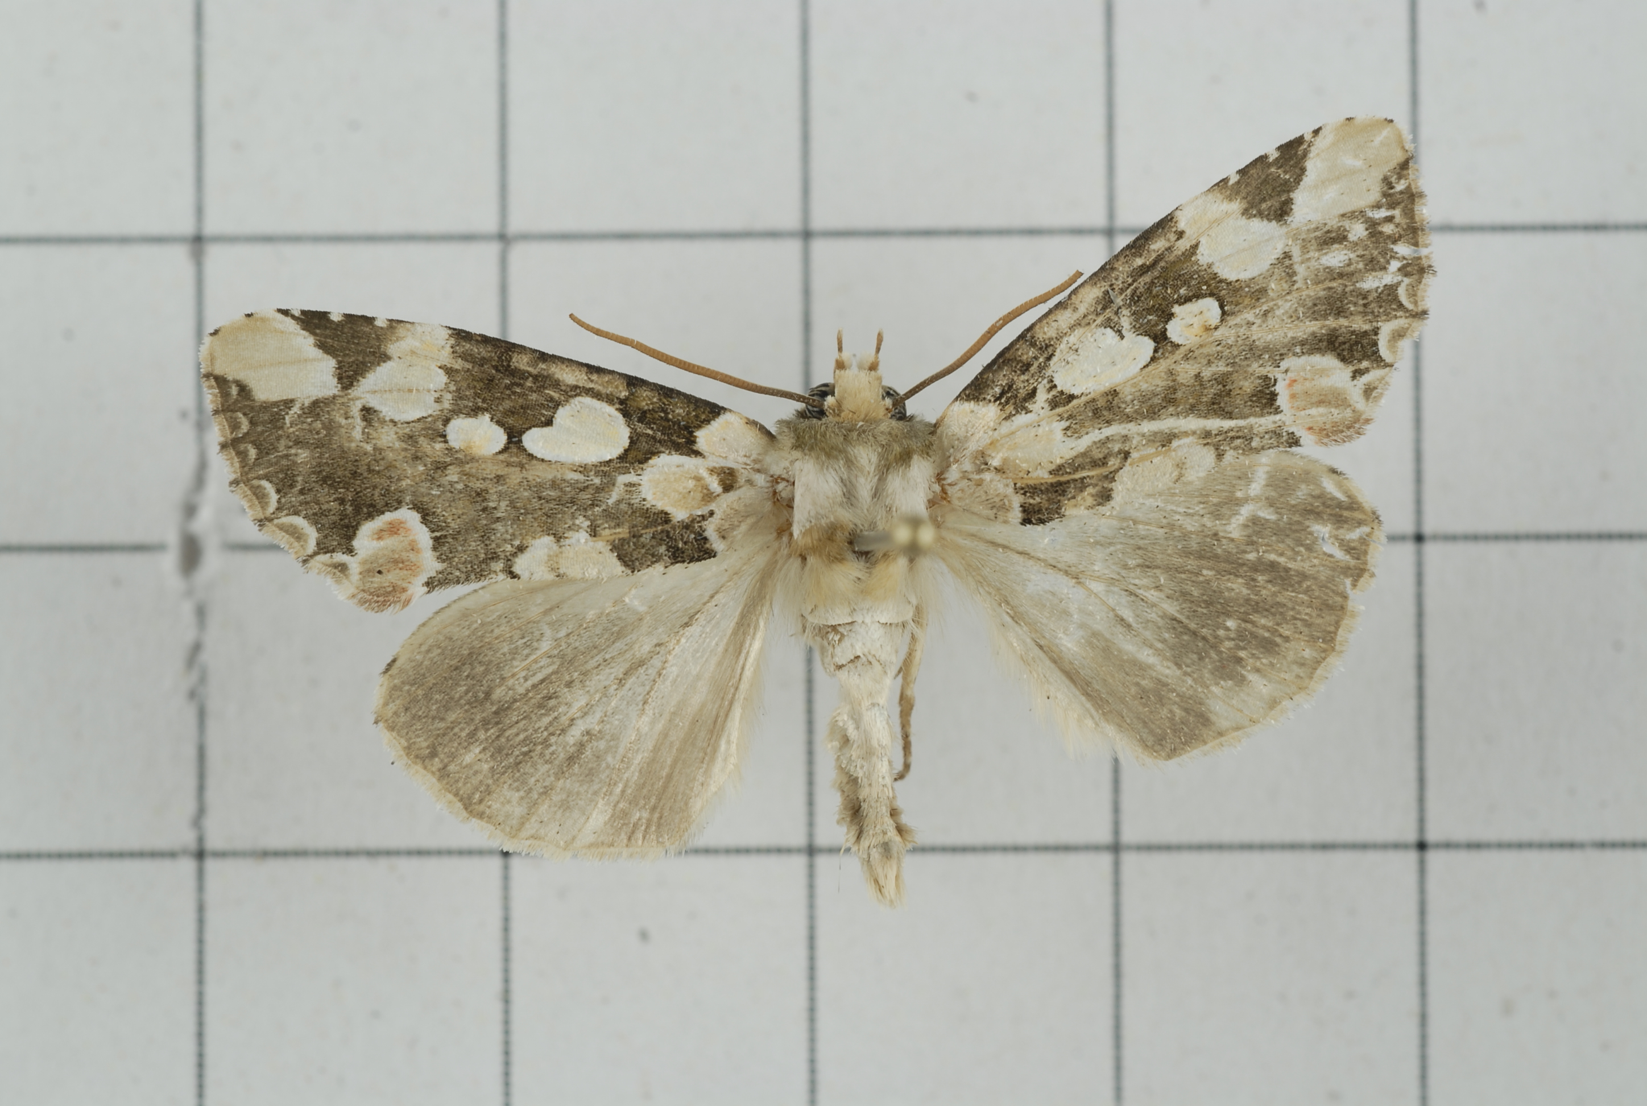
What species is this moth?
Horithyatira decorata takamukui
